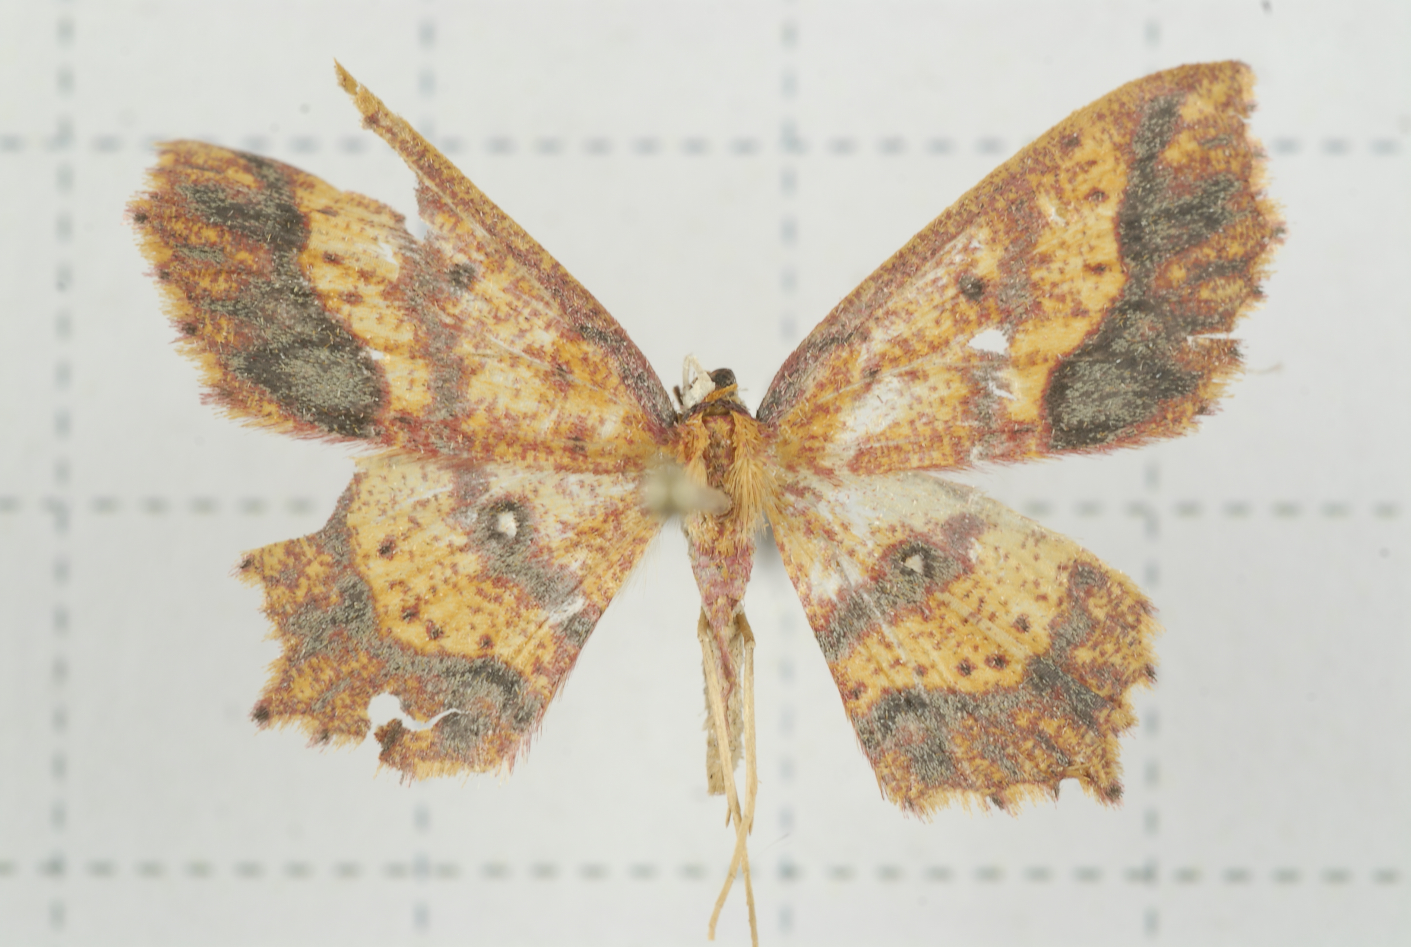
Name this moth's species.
Synegiodes ornata
